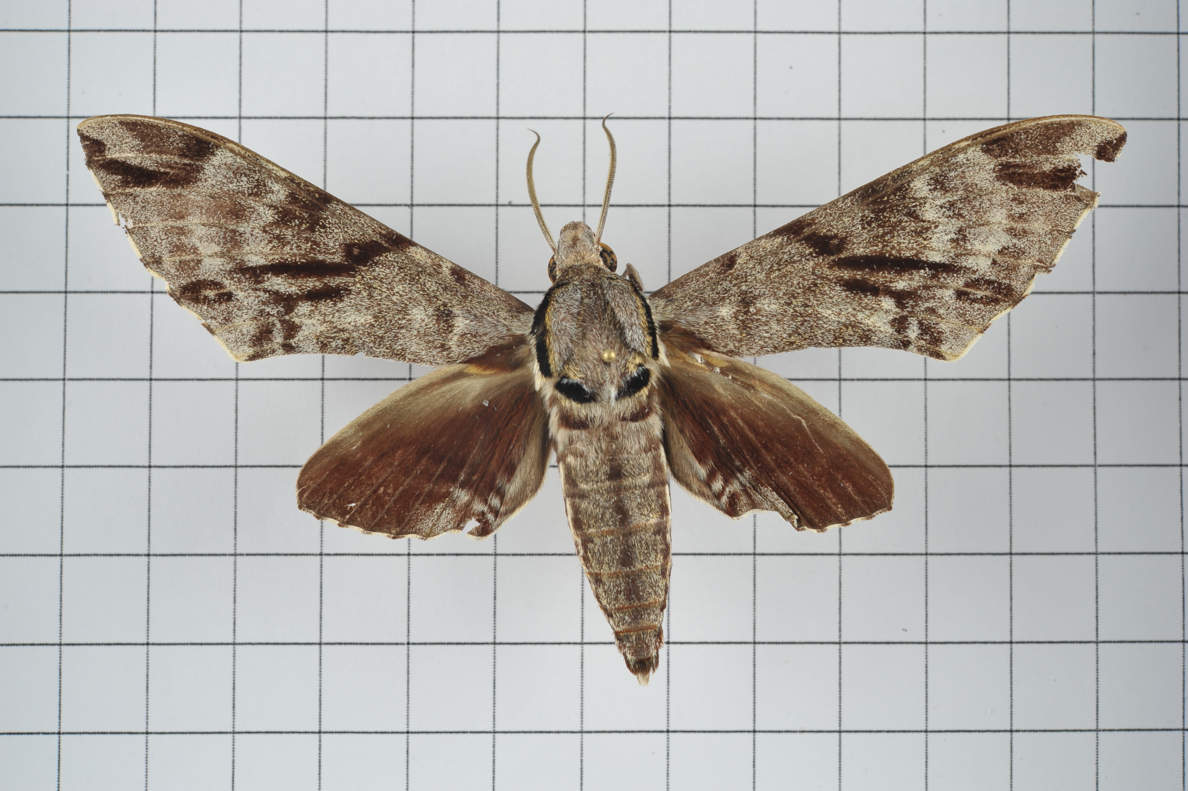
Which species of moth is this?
Notonagemia analis analis
